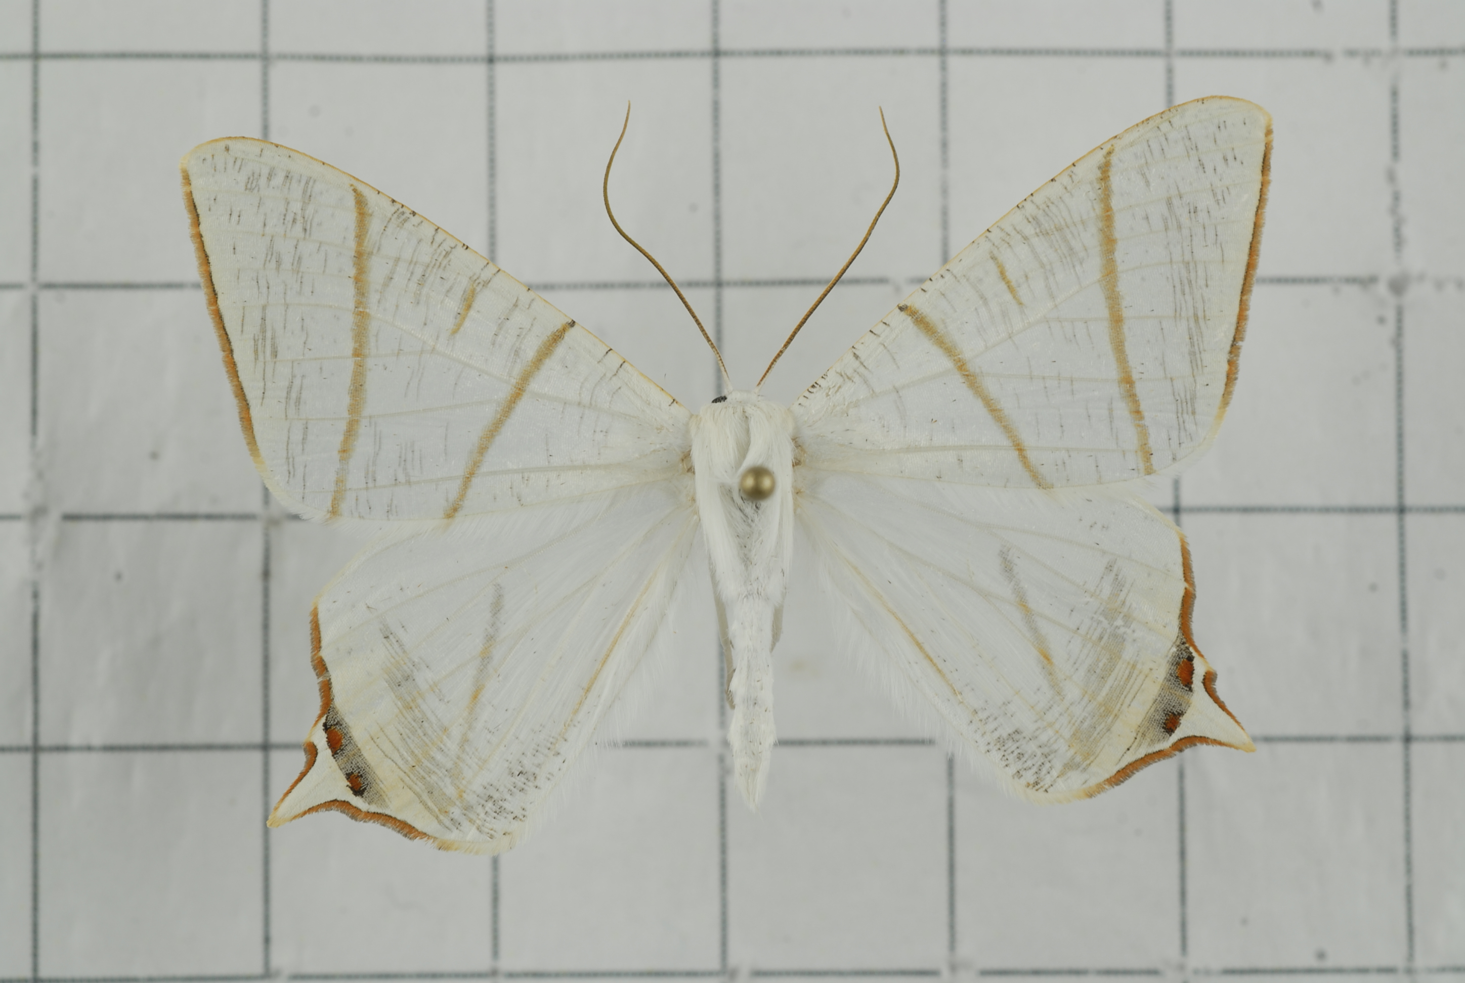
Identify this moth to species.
Ourapteryx changi
